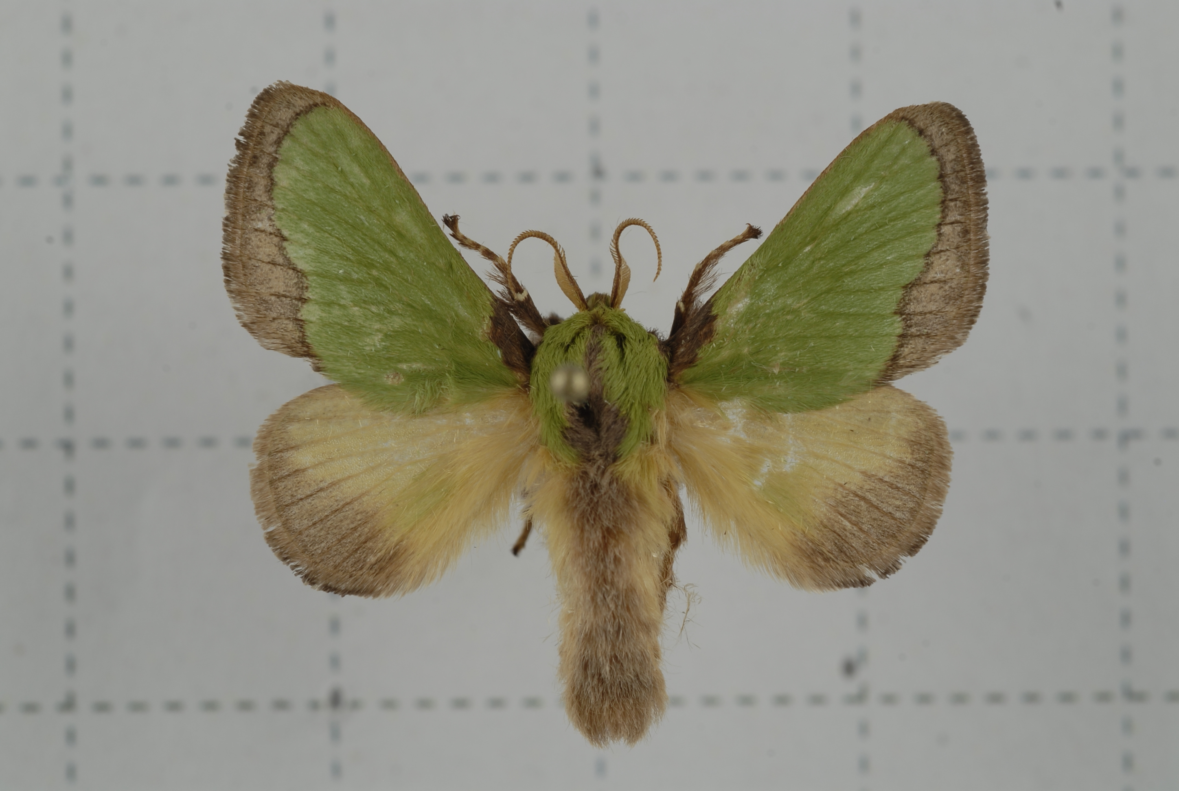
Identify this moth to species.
Parasa shirakii
